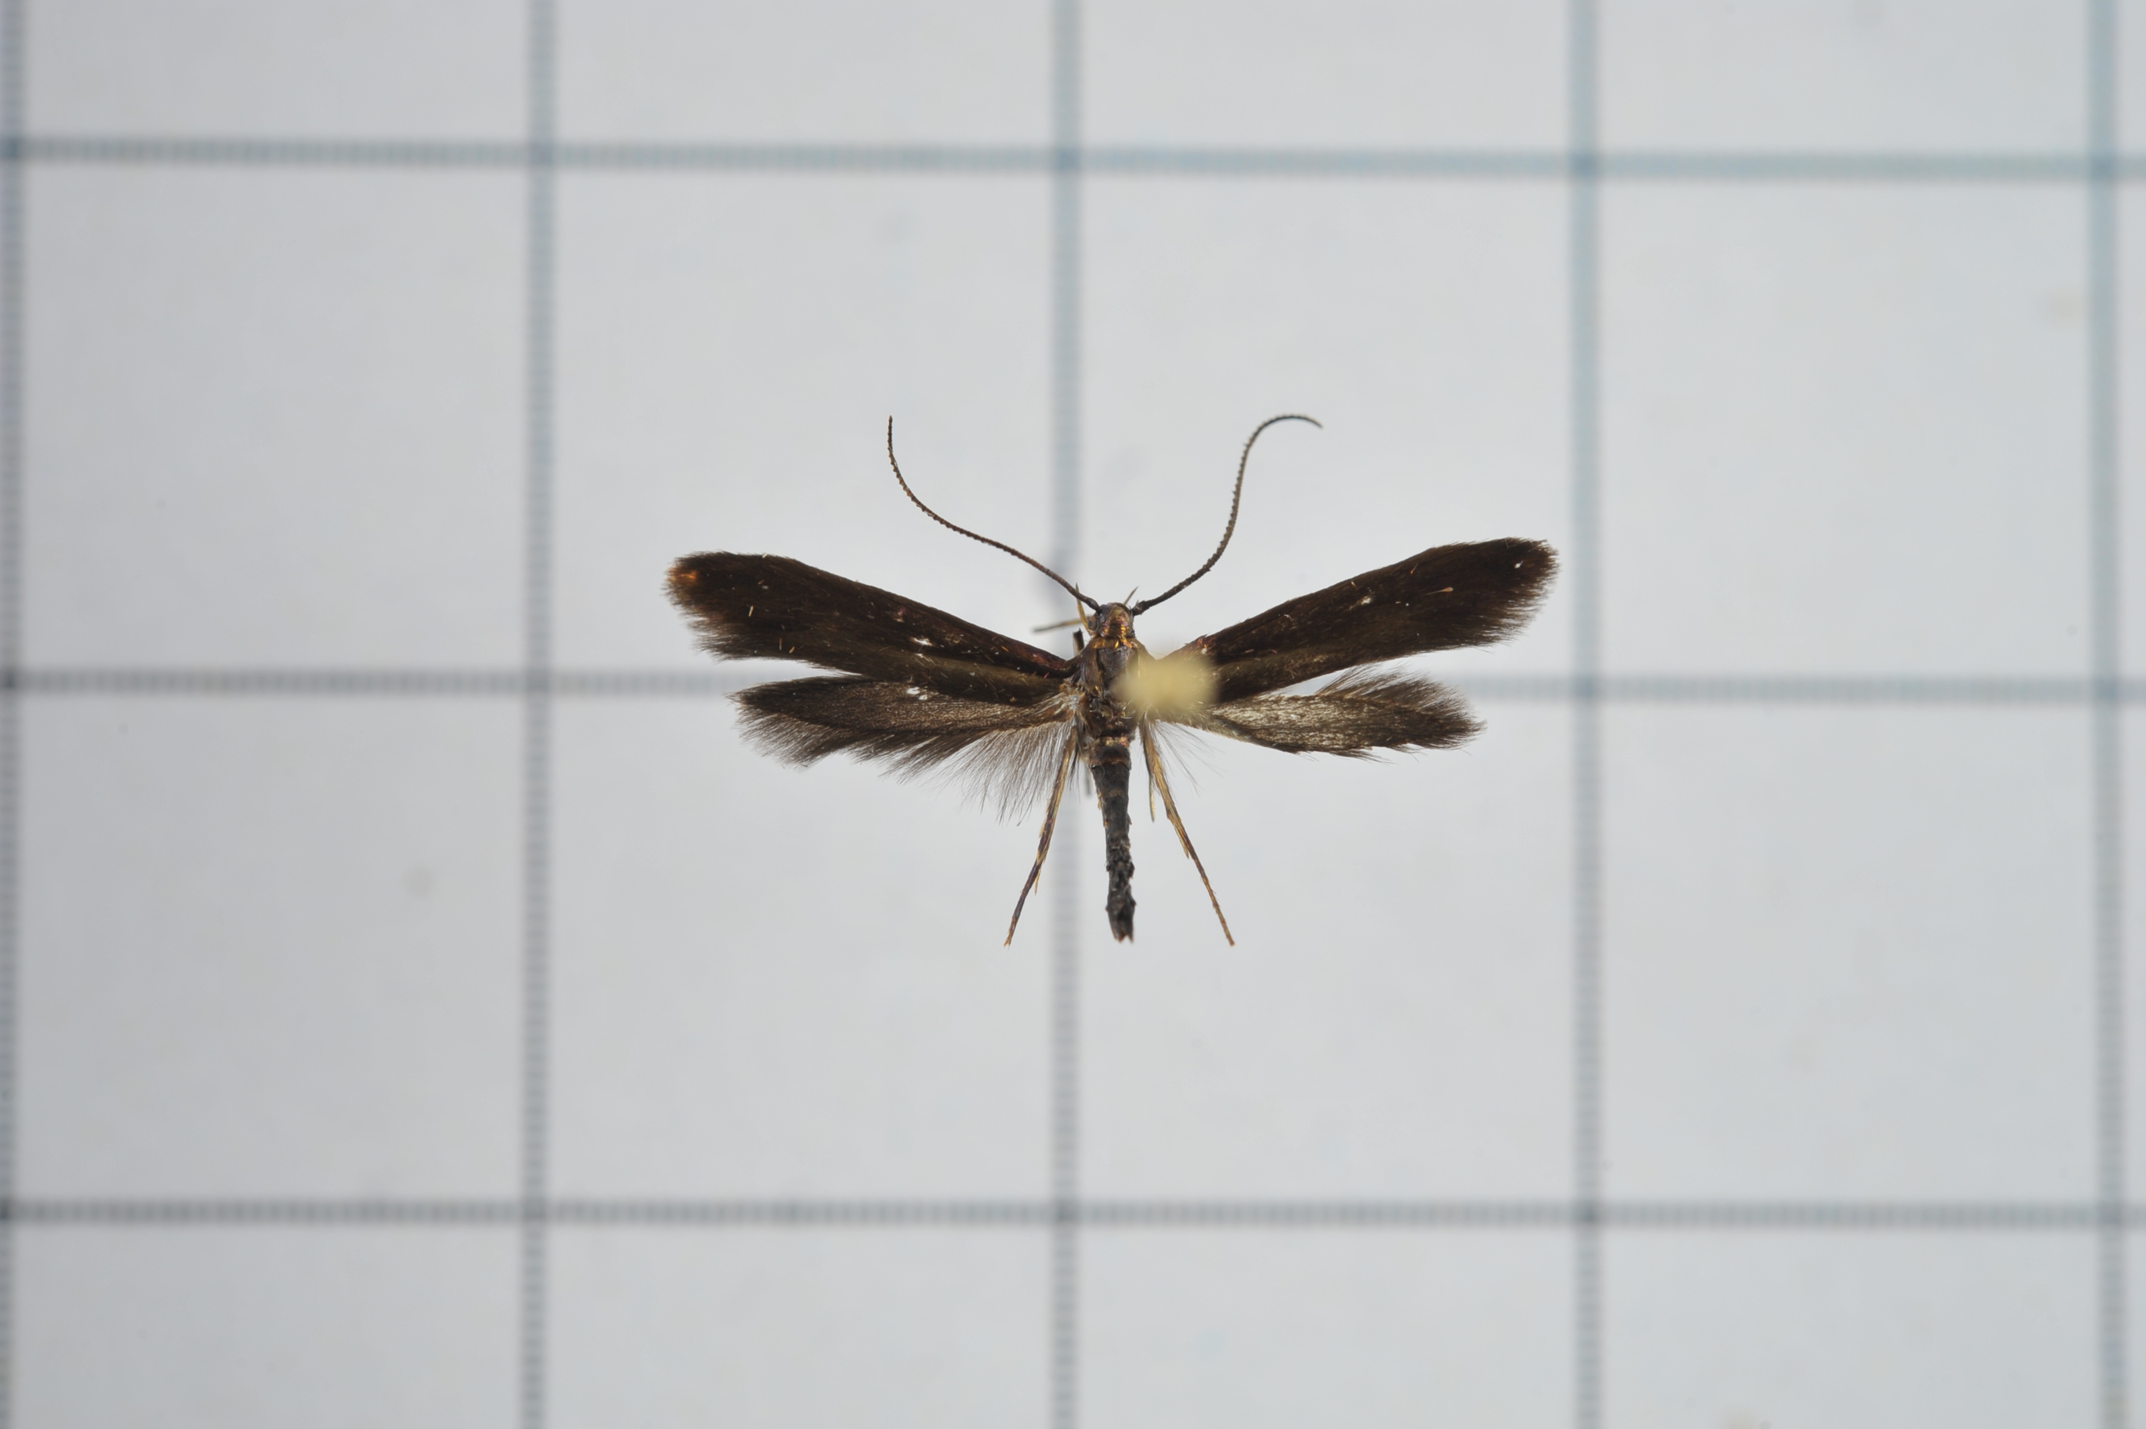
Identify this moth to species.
Lamprystica purpurata
